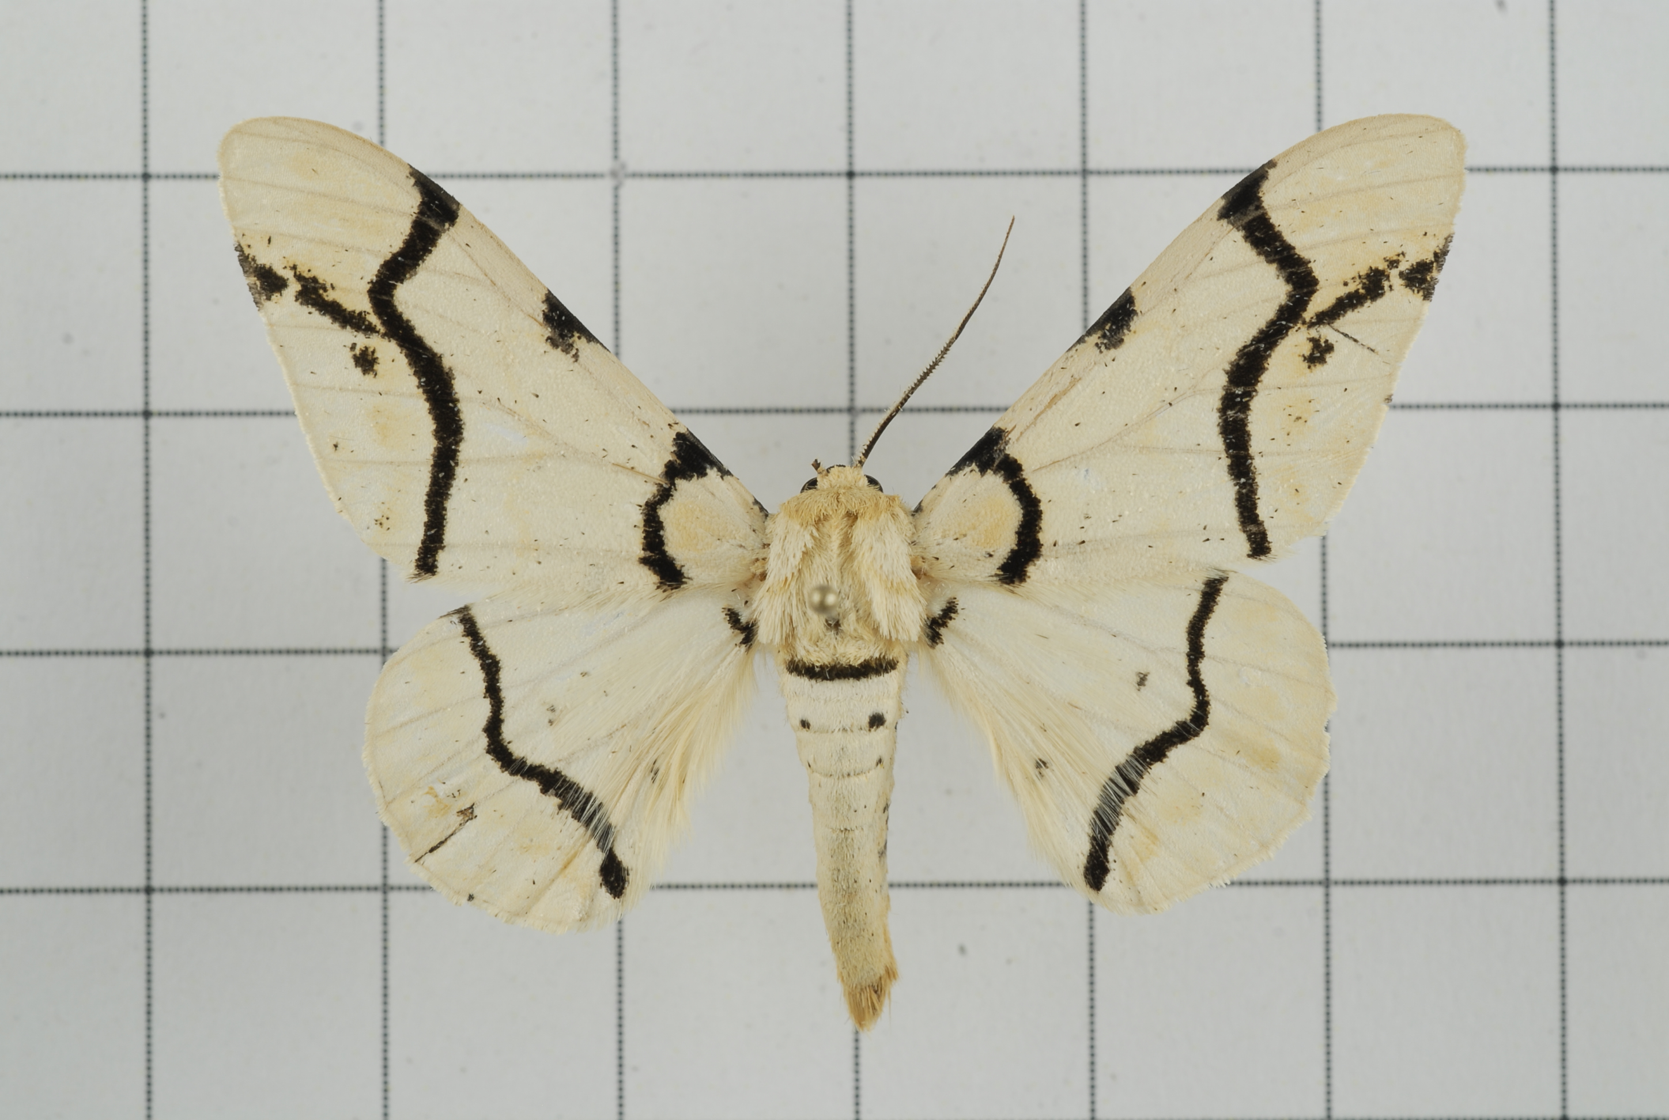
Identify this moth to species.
Biston perclara
